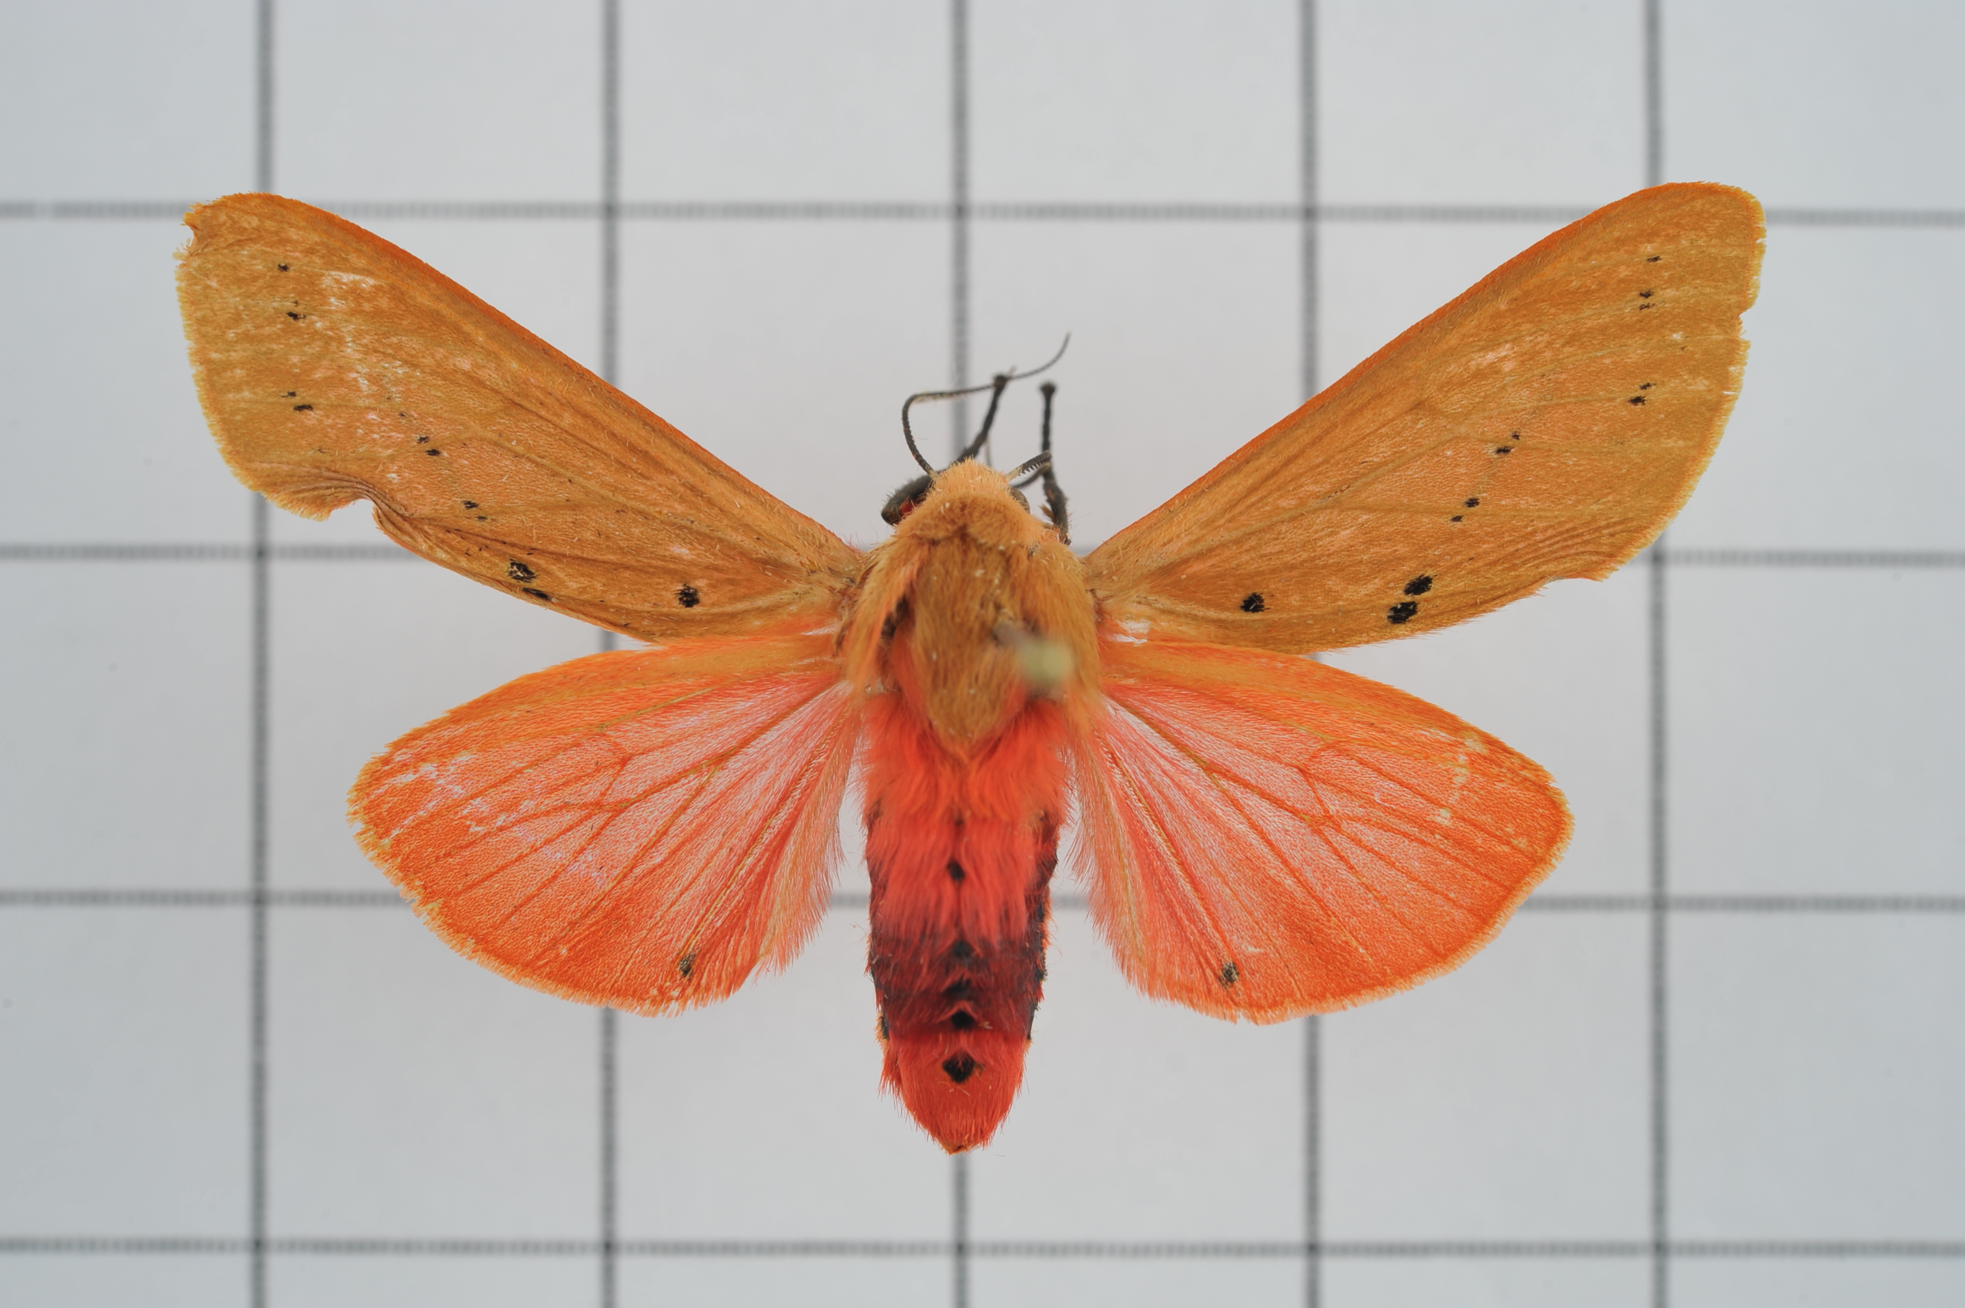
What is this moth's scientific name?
Spilarctia wilemani
